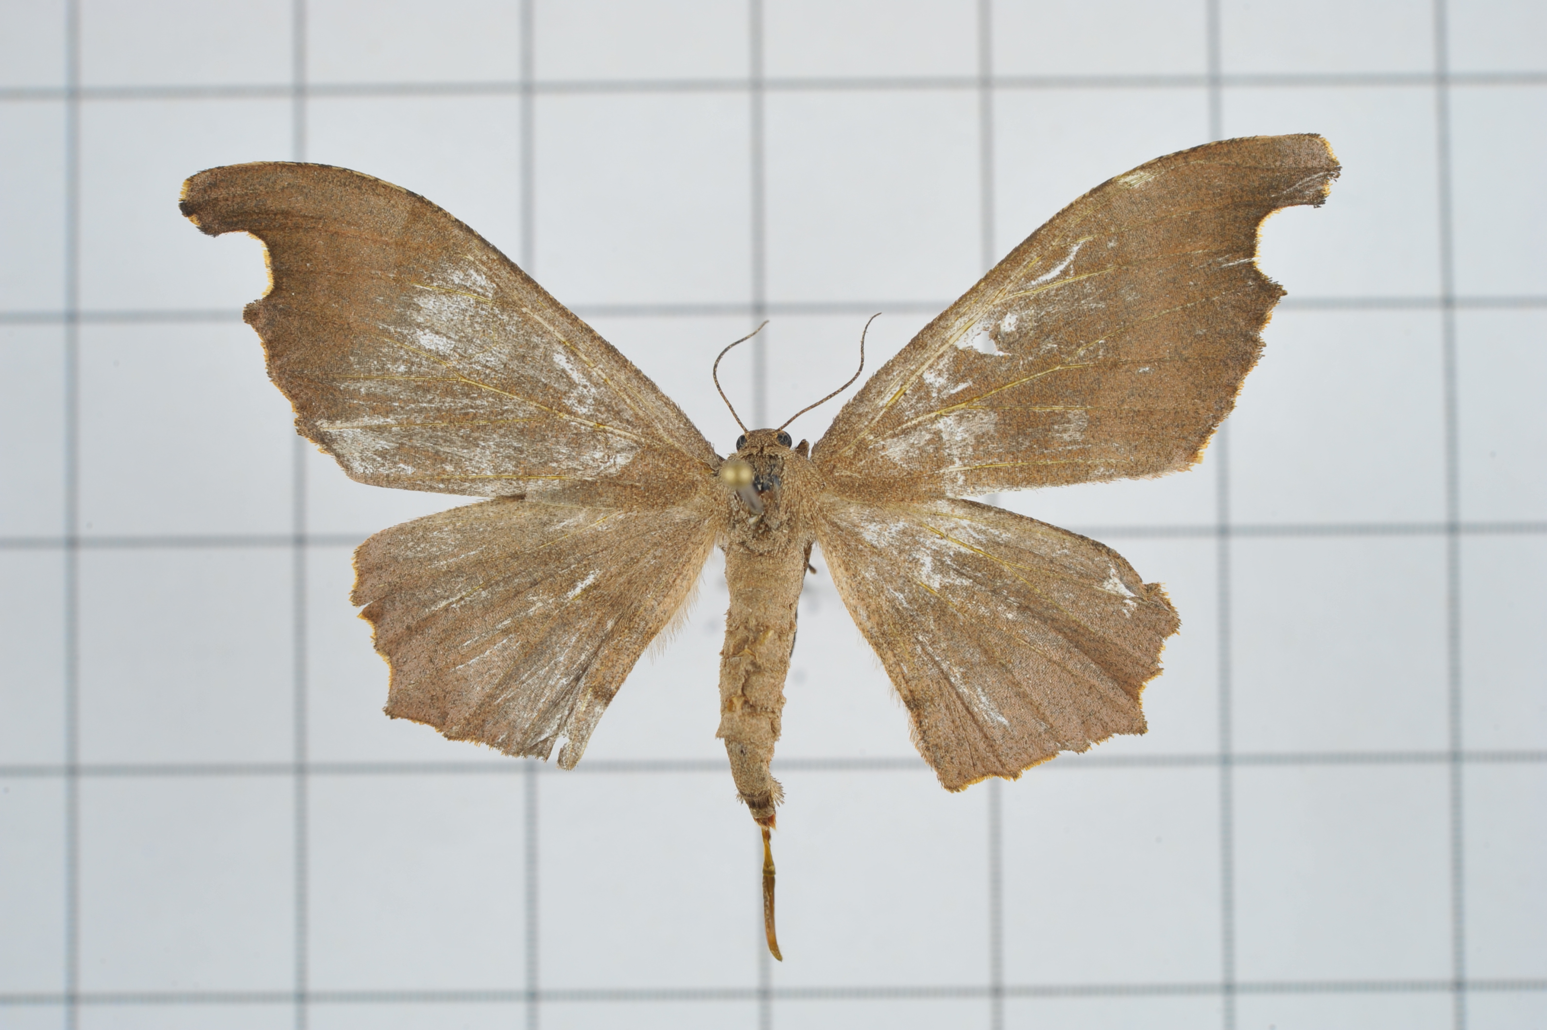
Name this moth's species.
Hyposidra talaca talaca
